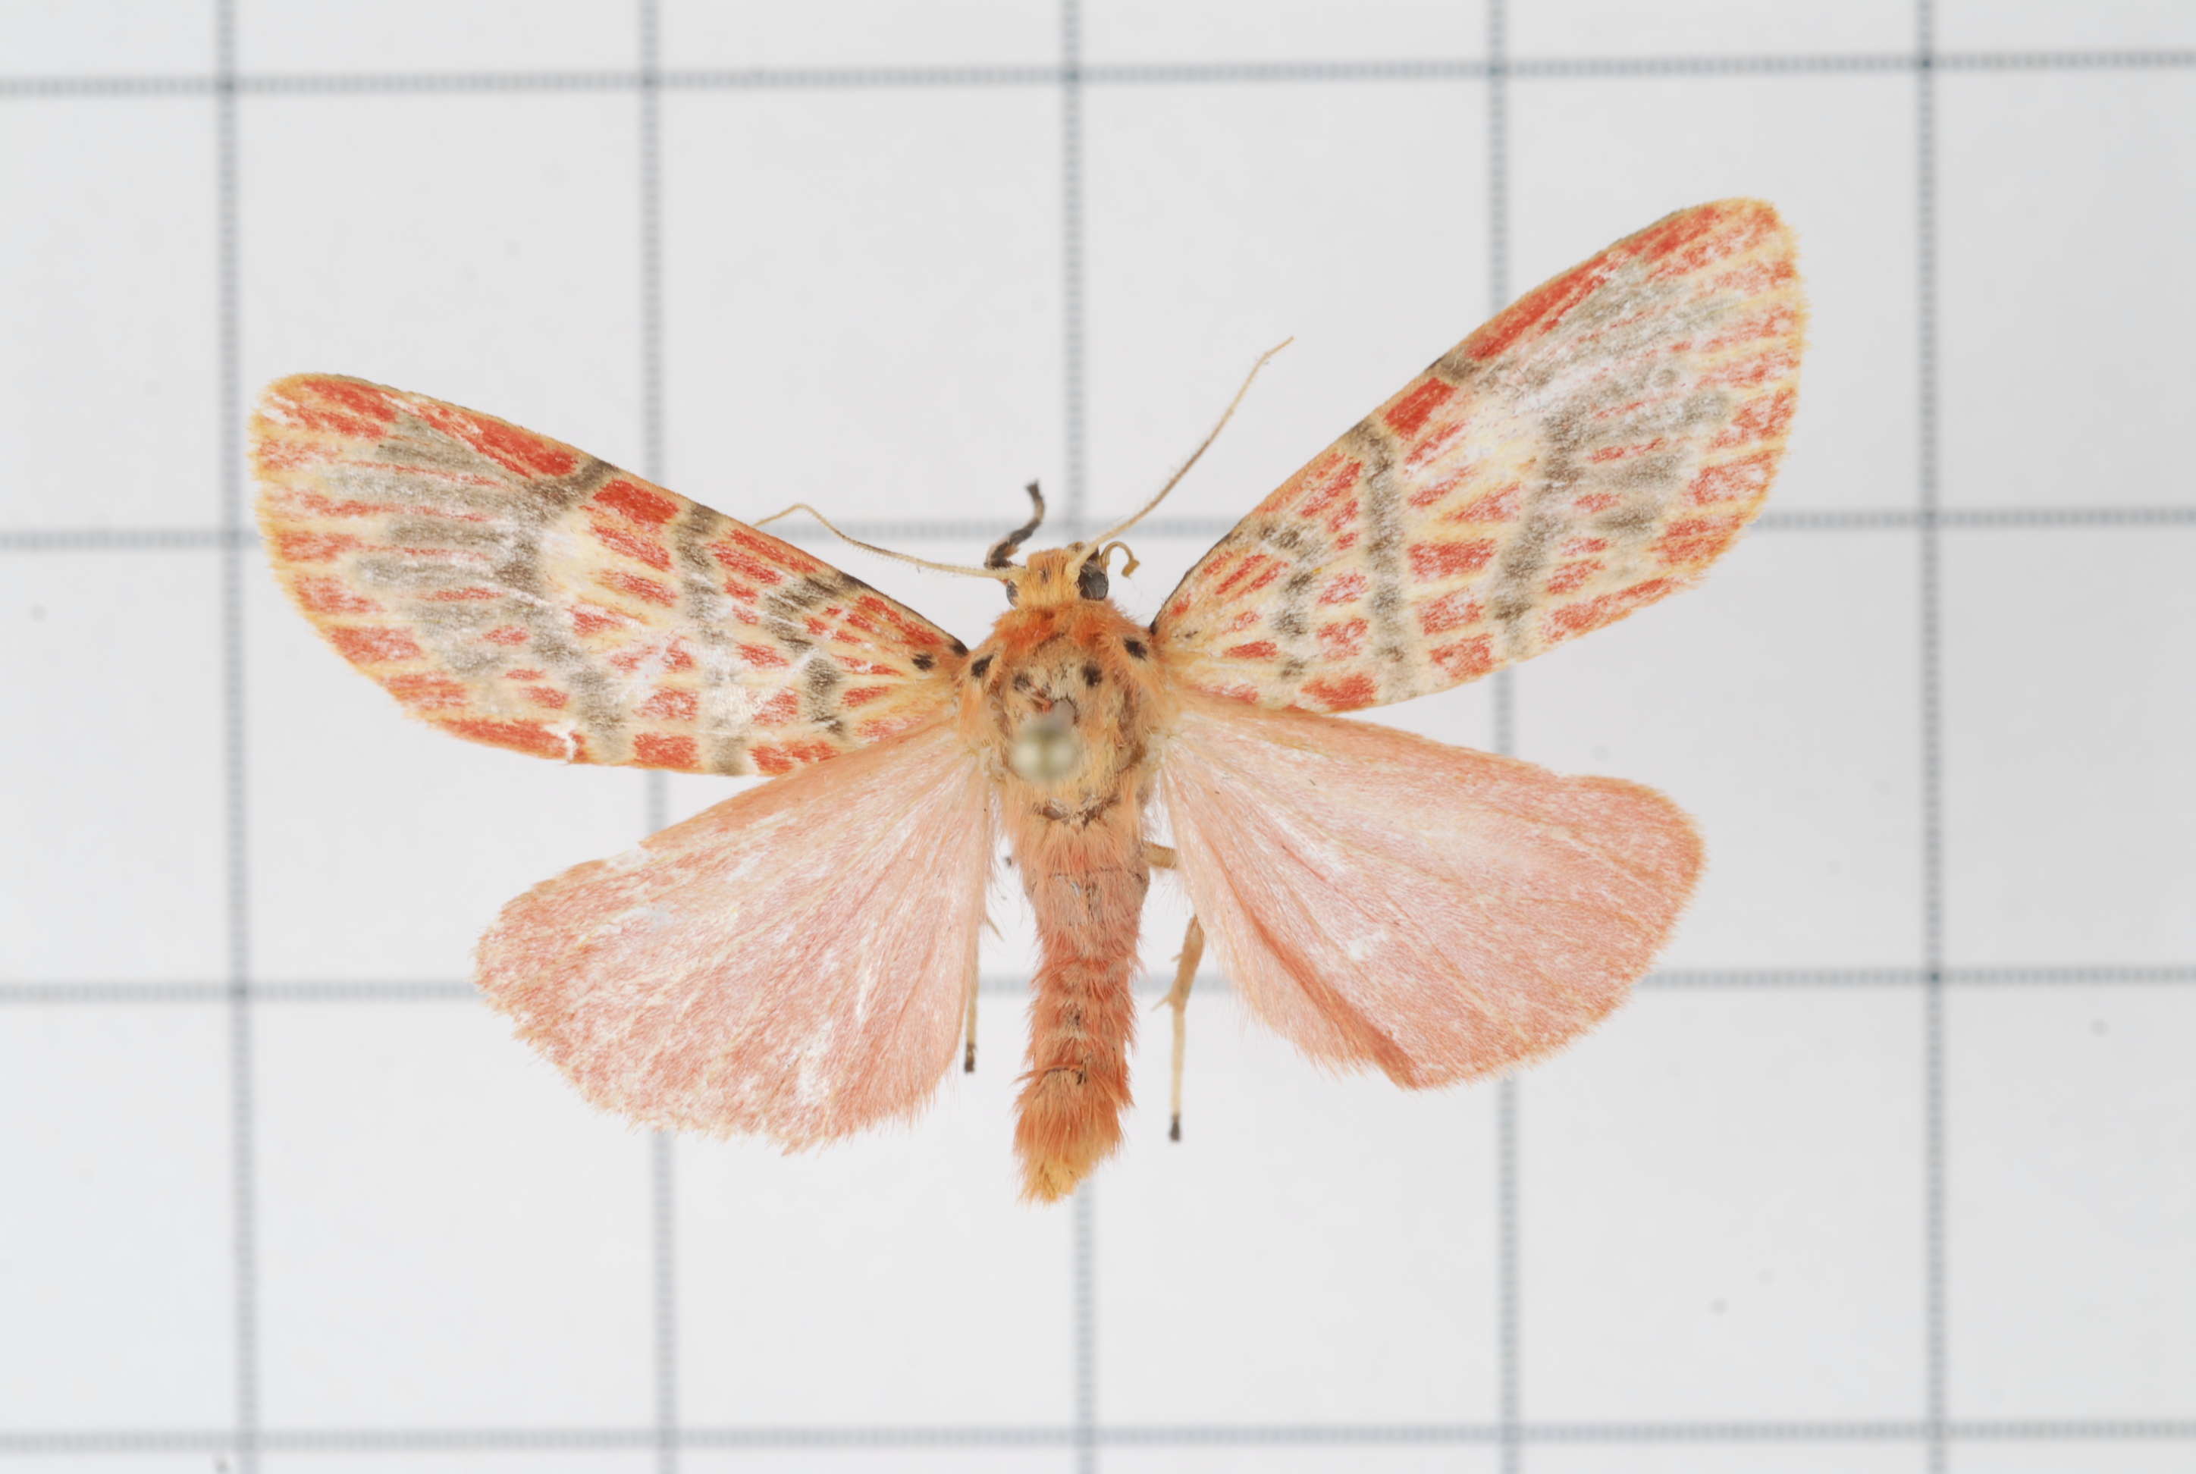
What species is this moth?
Barsine sauteri
